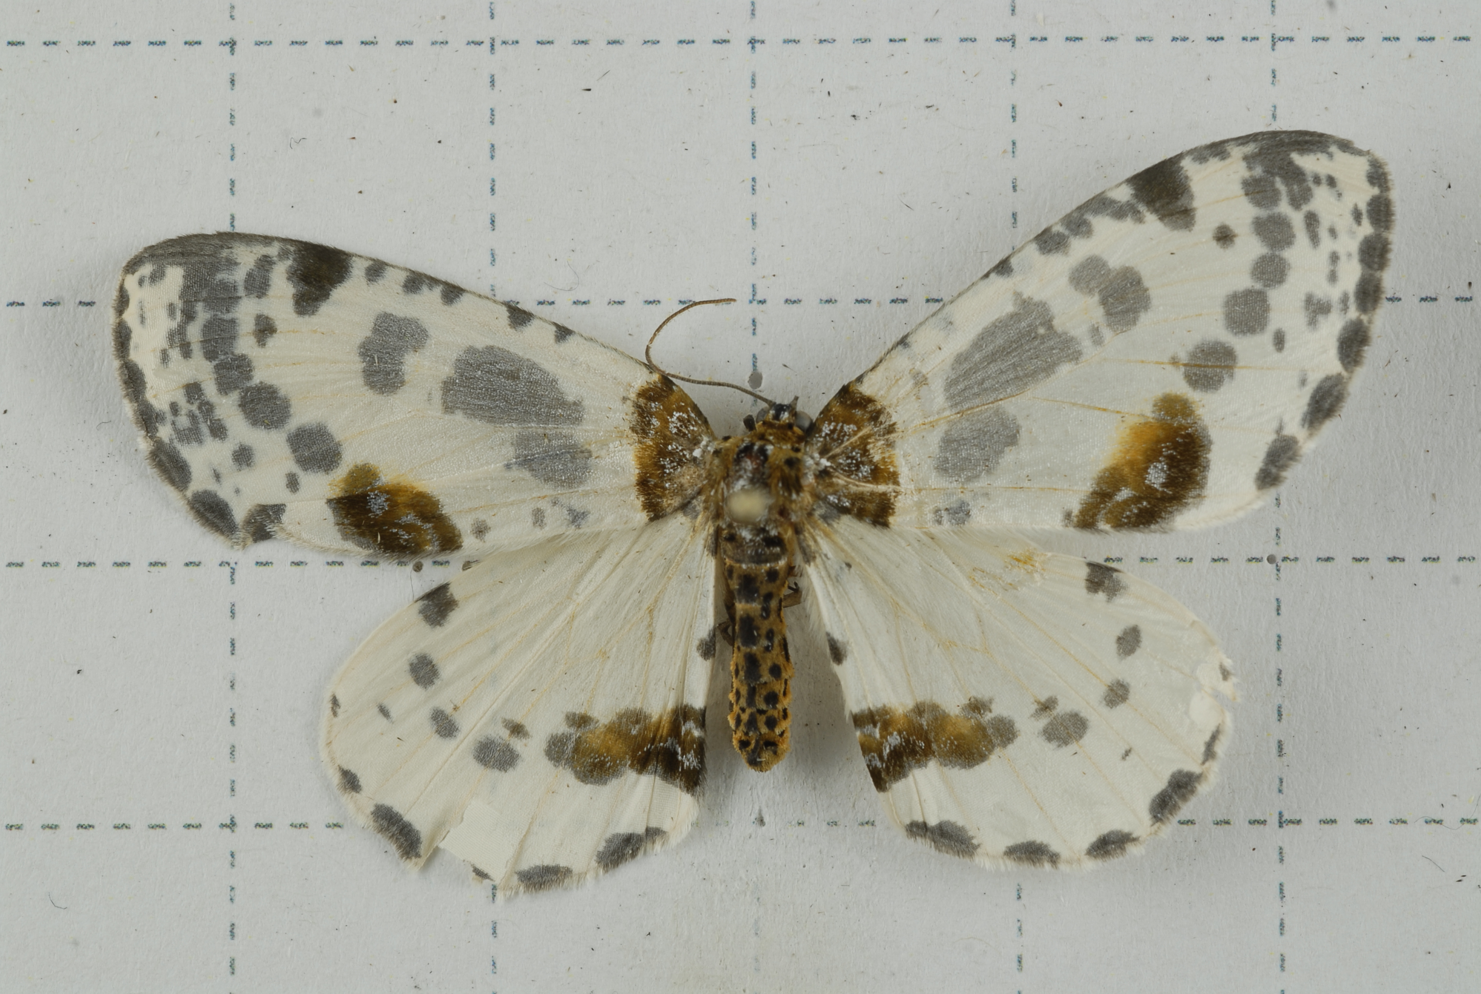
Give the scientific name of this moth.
Abraxas adilluminata
